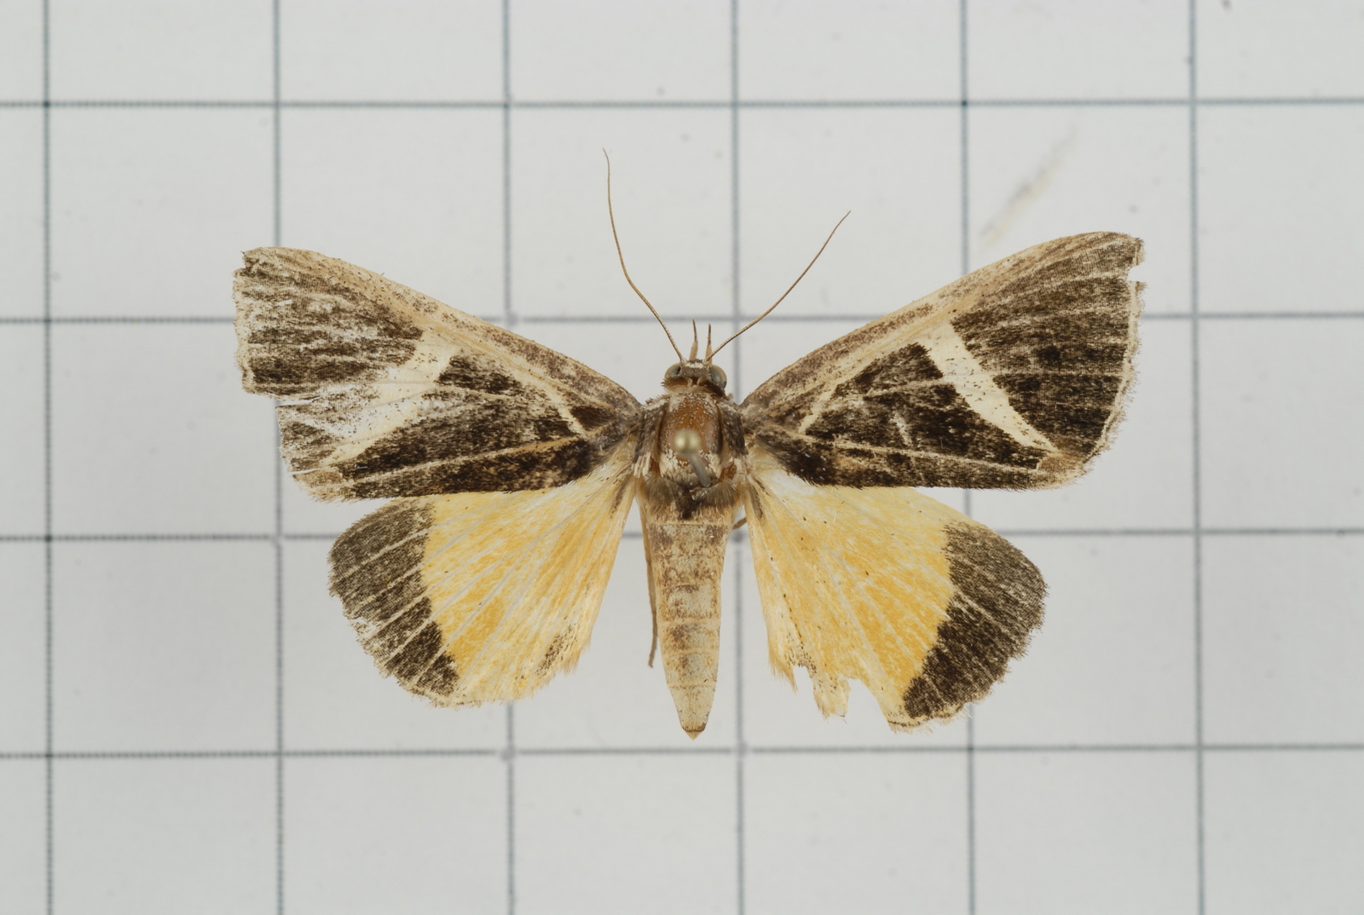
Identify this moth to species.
Fodina contigua
